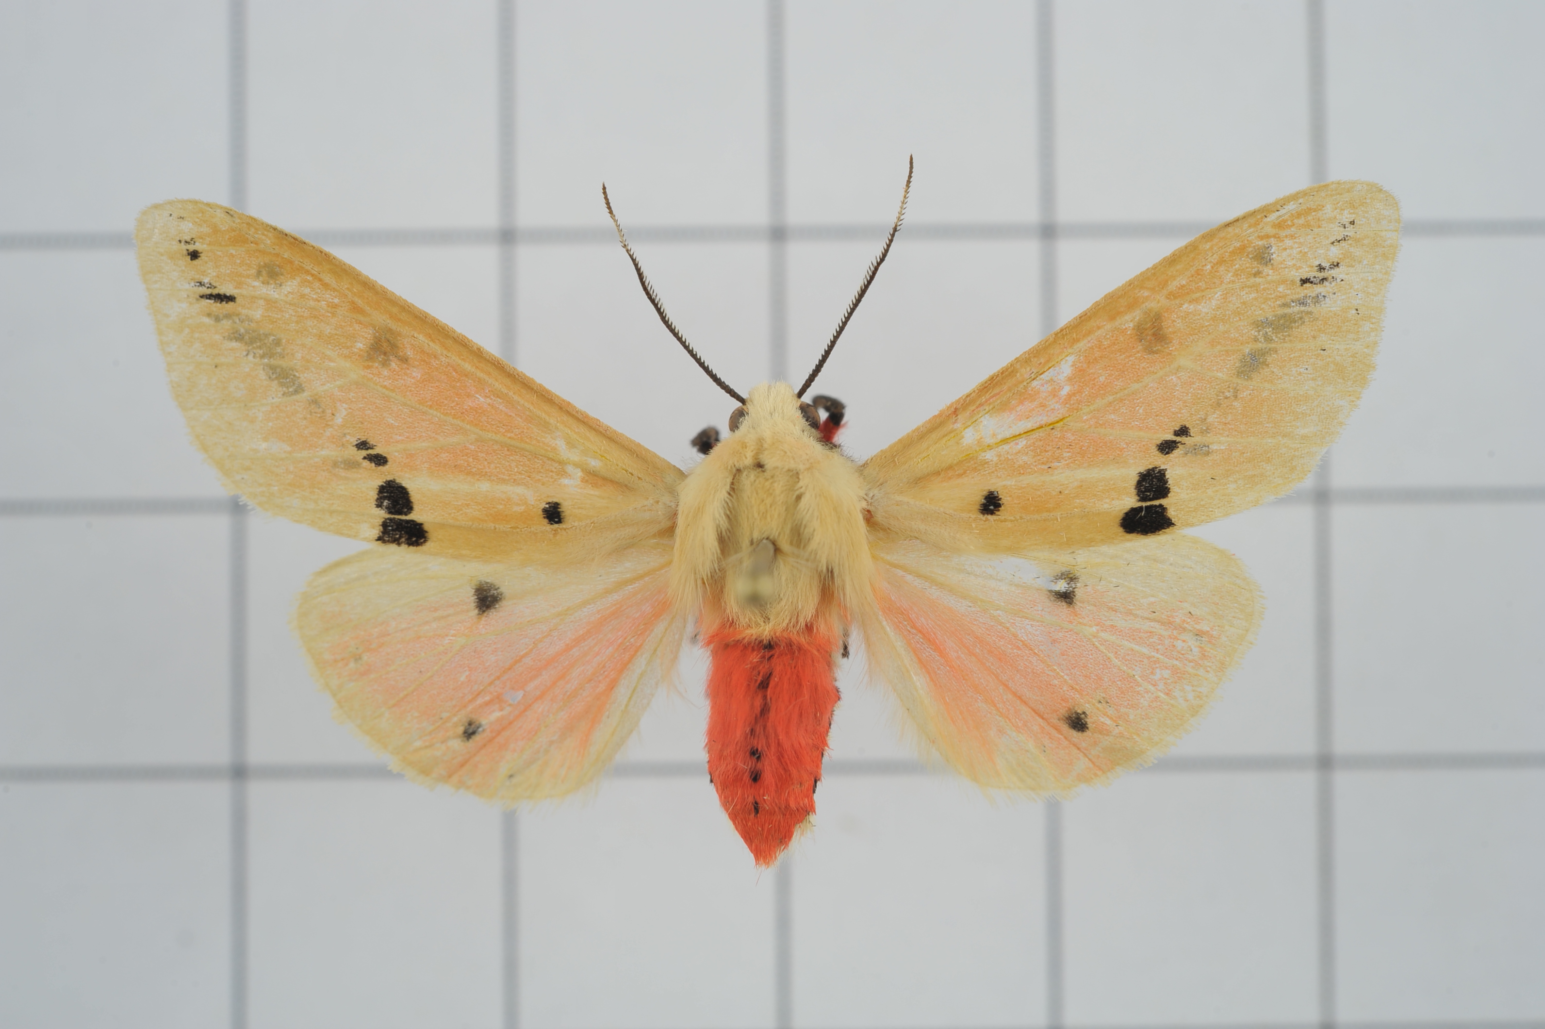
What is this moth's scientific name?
Spilarctia nydia werneri
